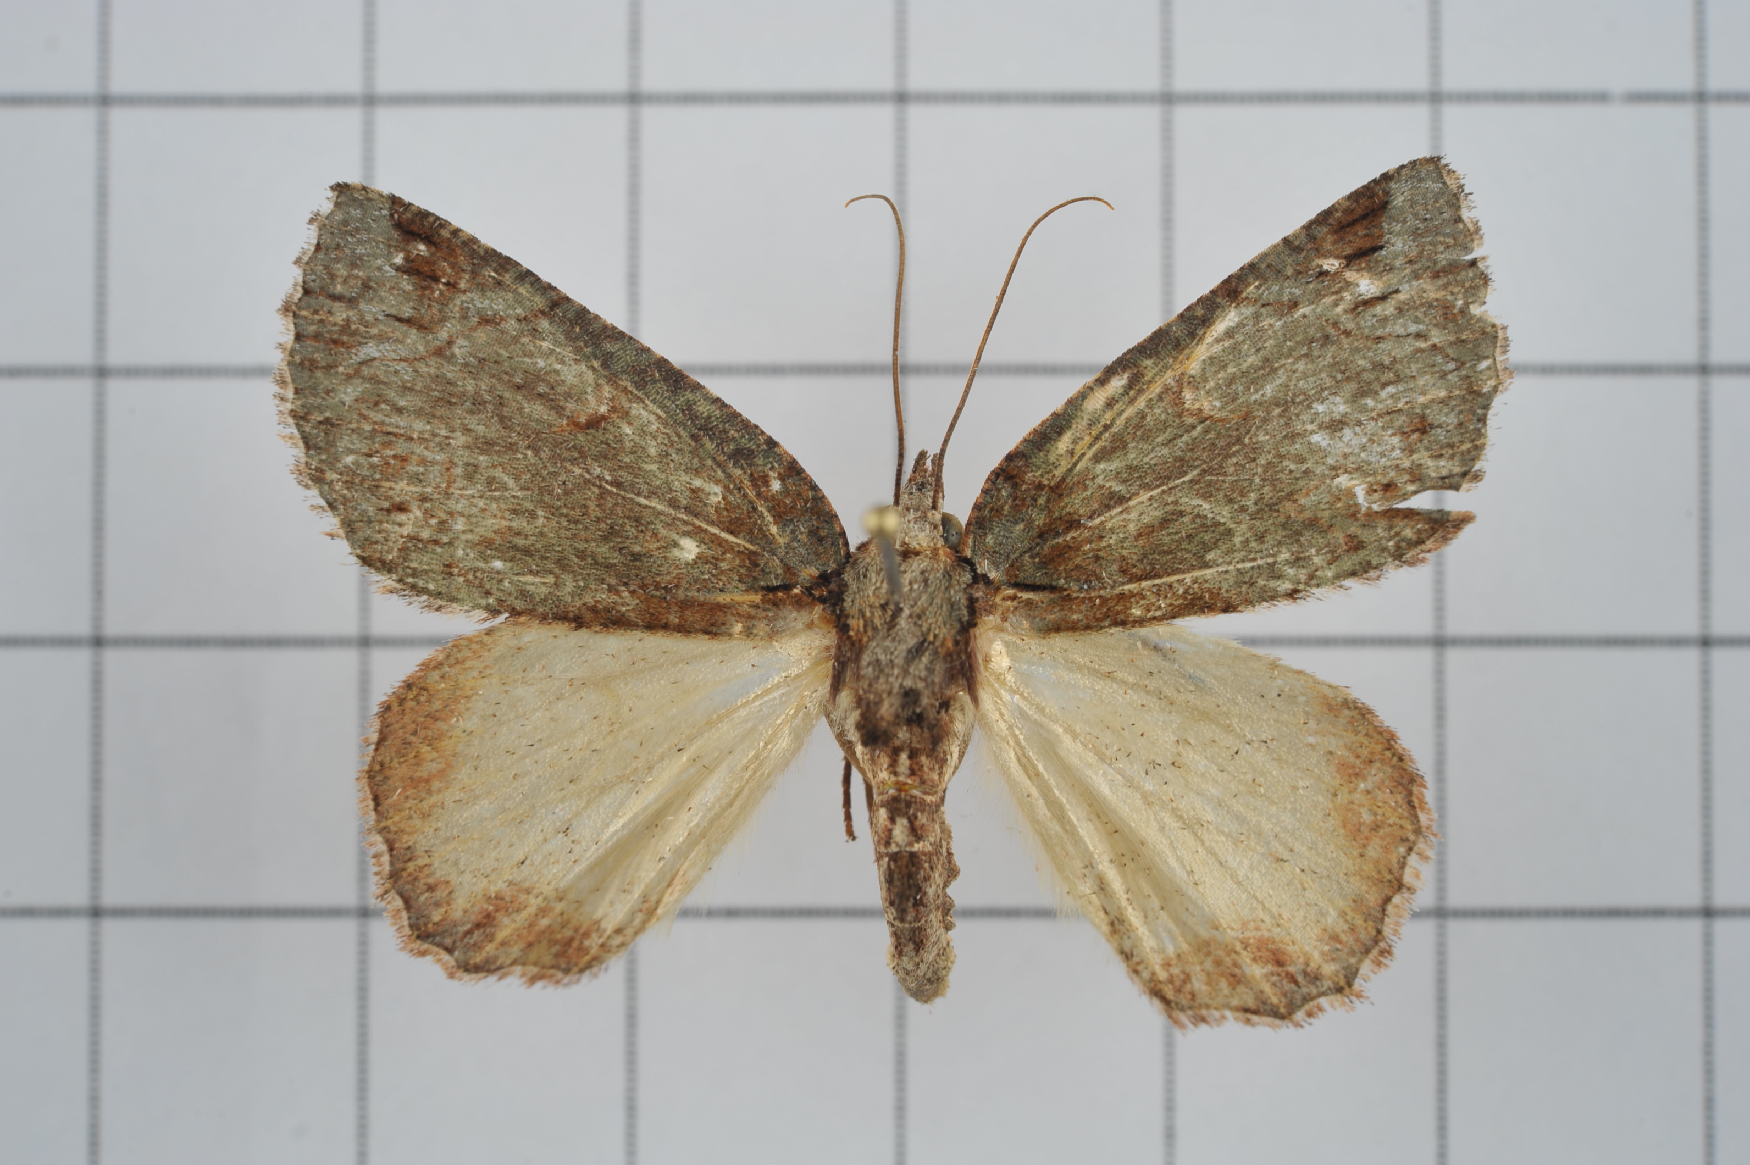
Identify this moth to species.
Dindica purpurata
